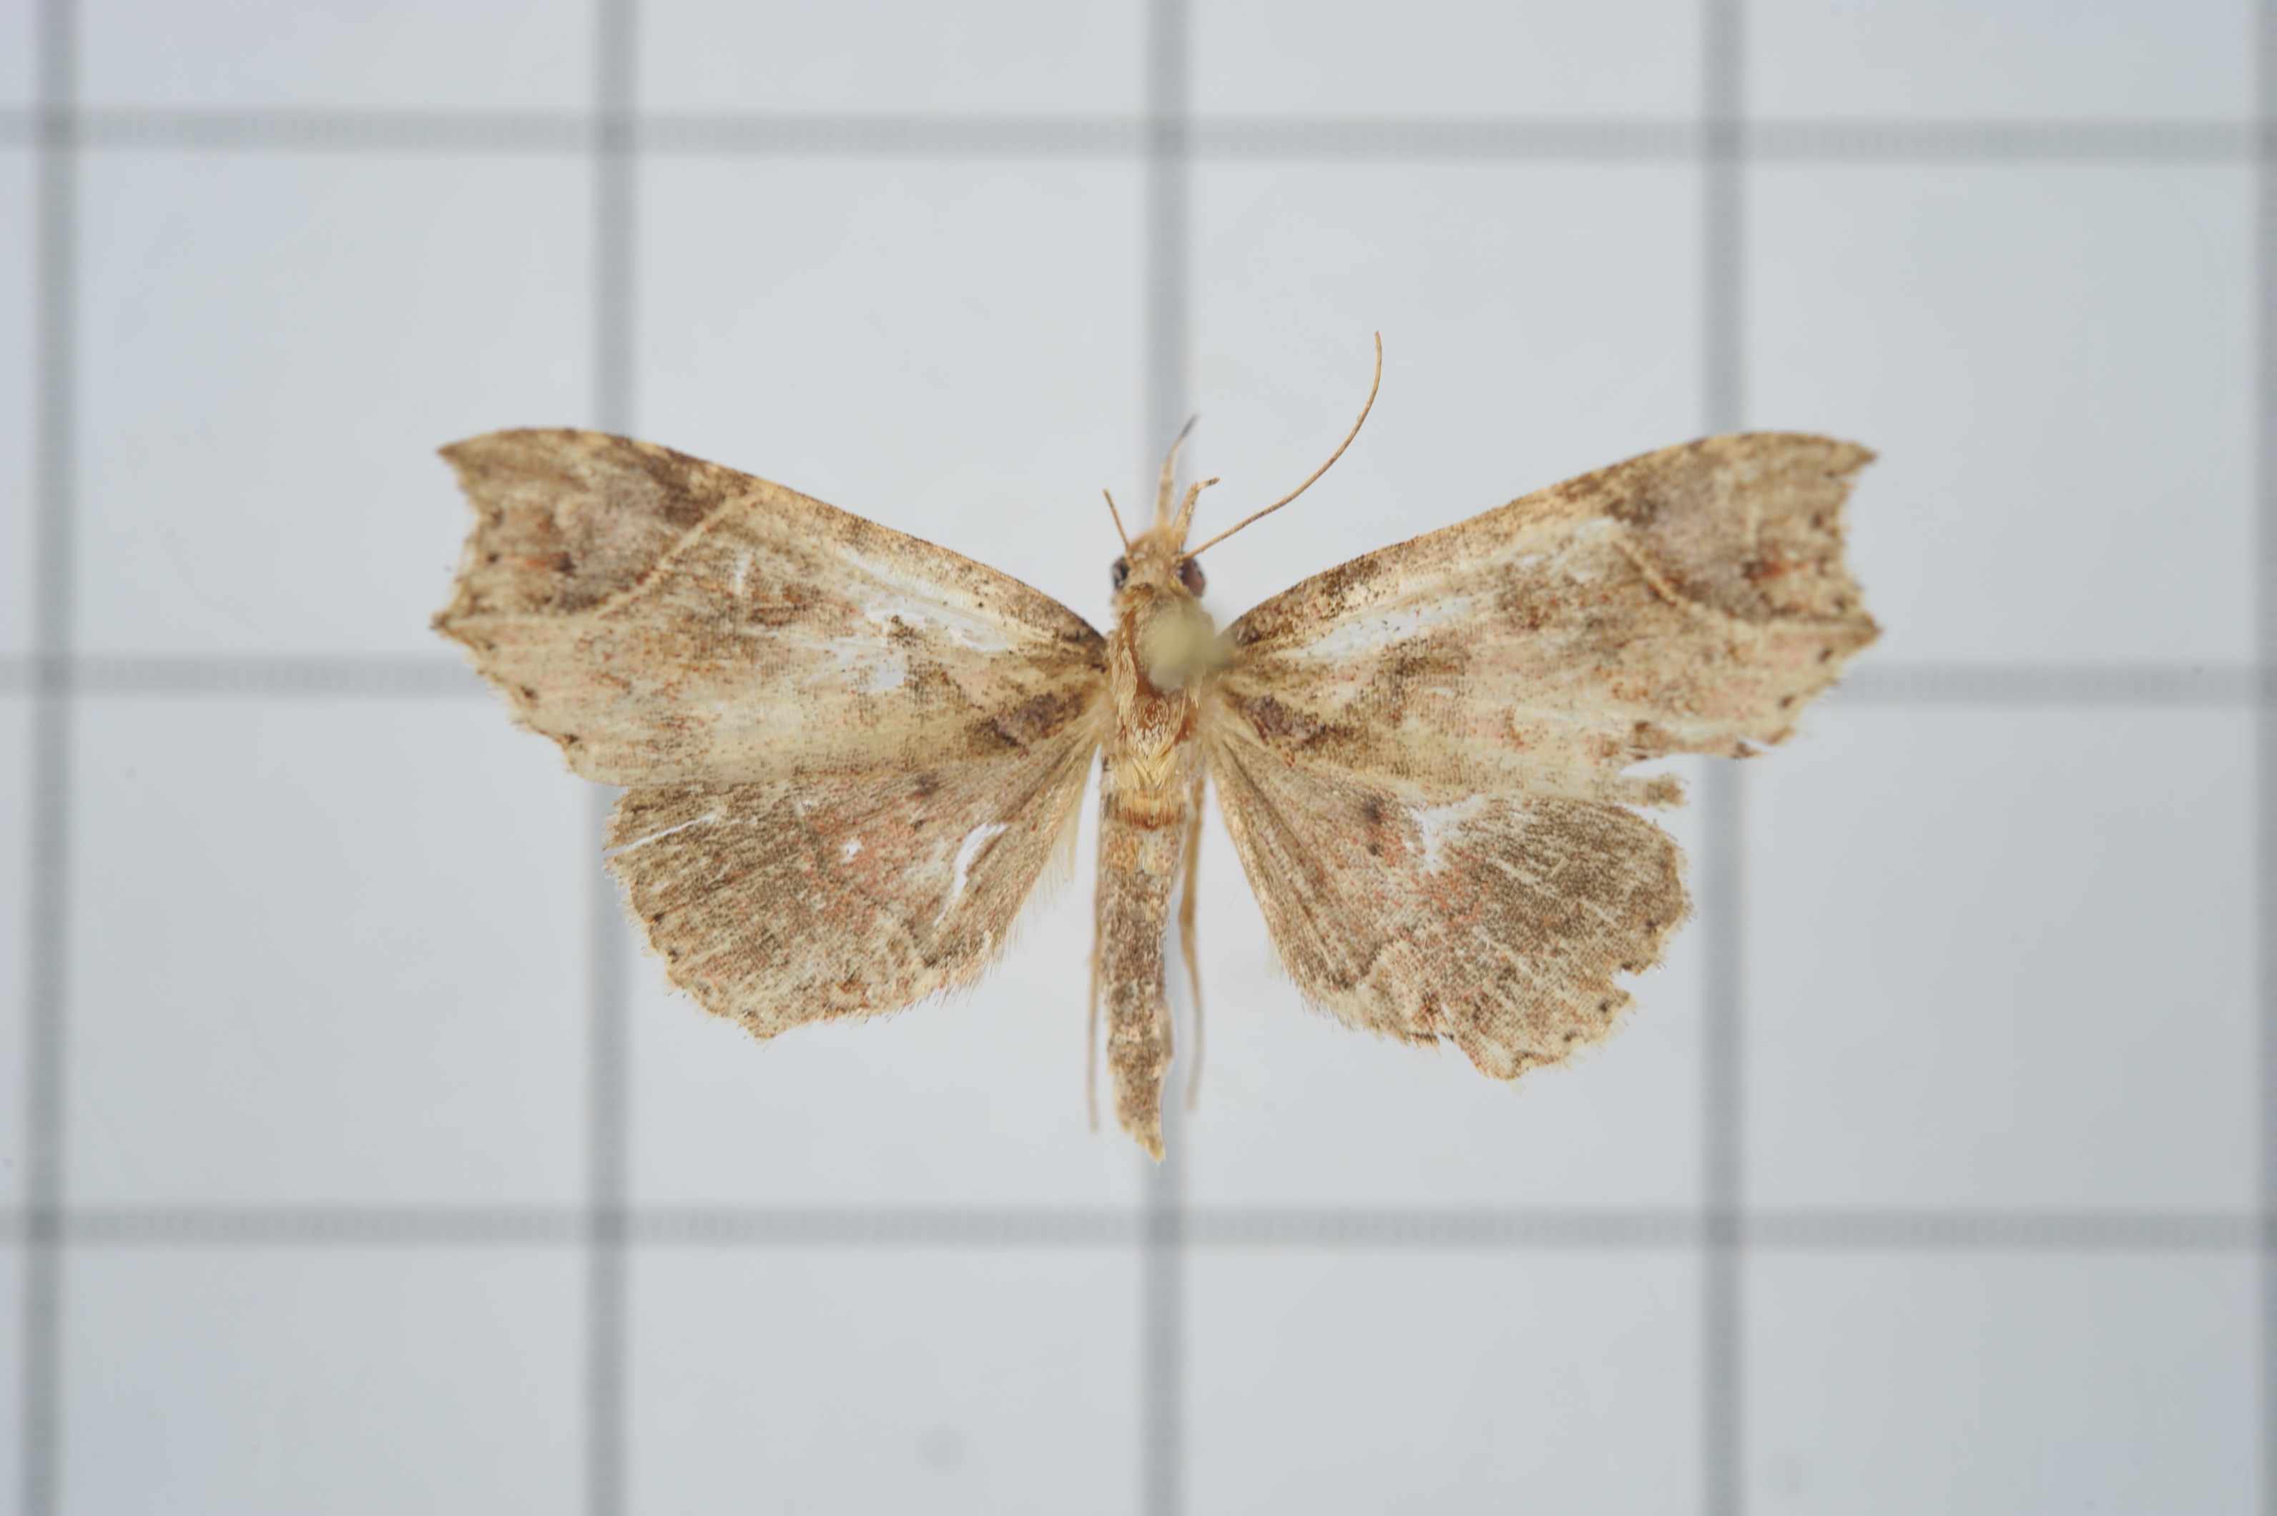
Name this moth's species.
Parolulis renalis
